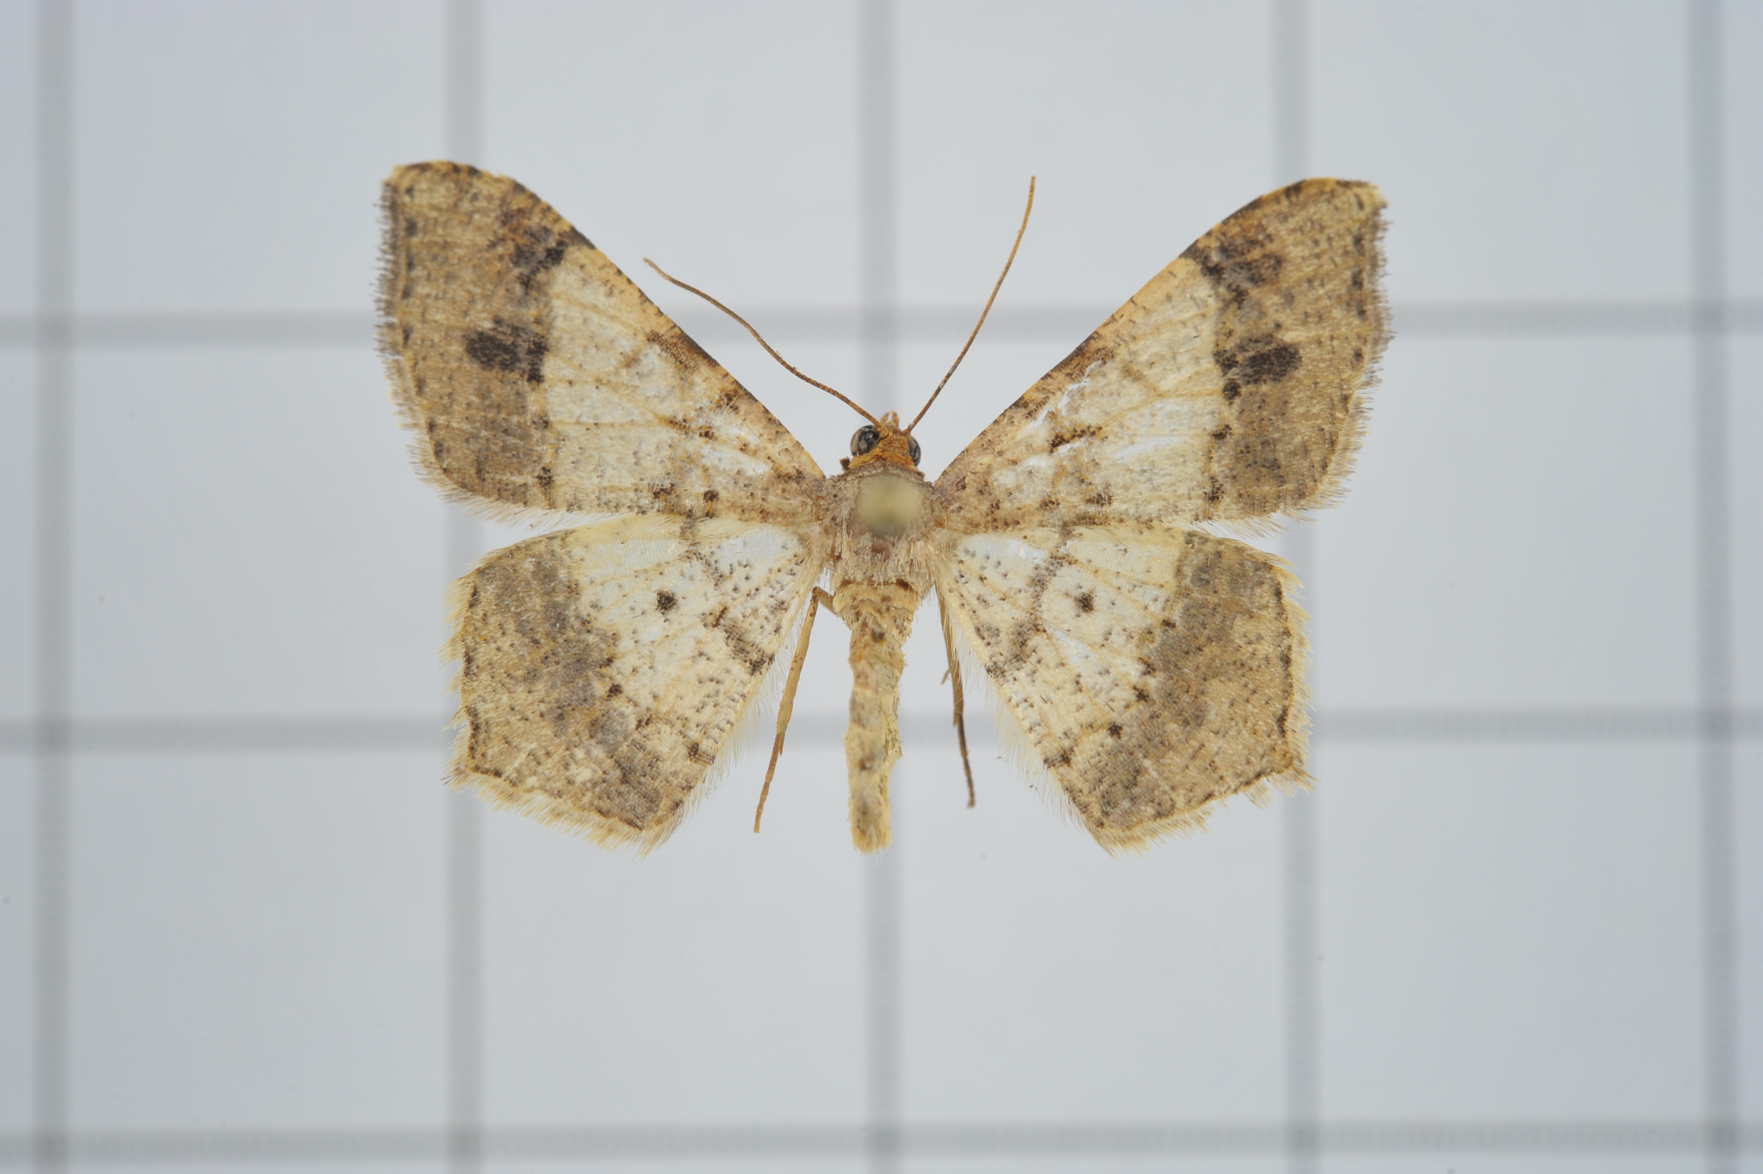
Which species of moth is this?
Macaria abydata
